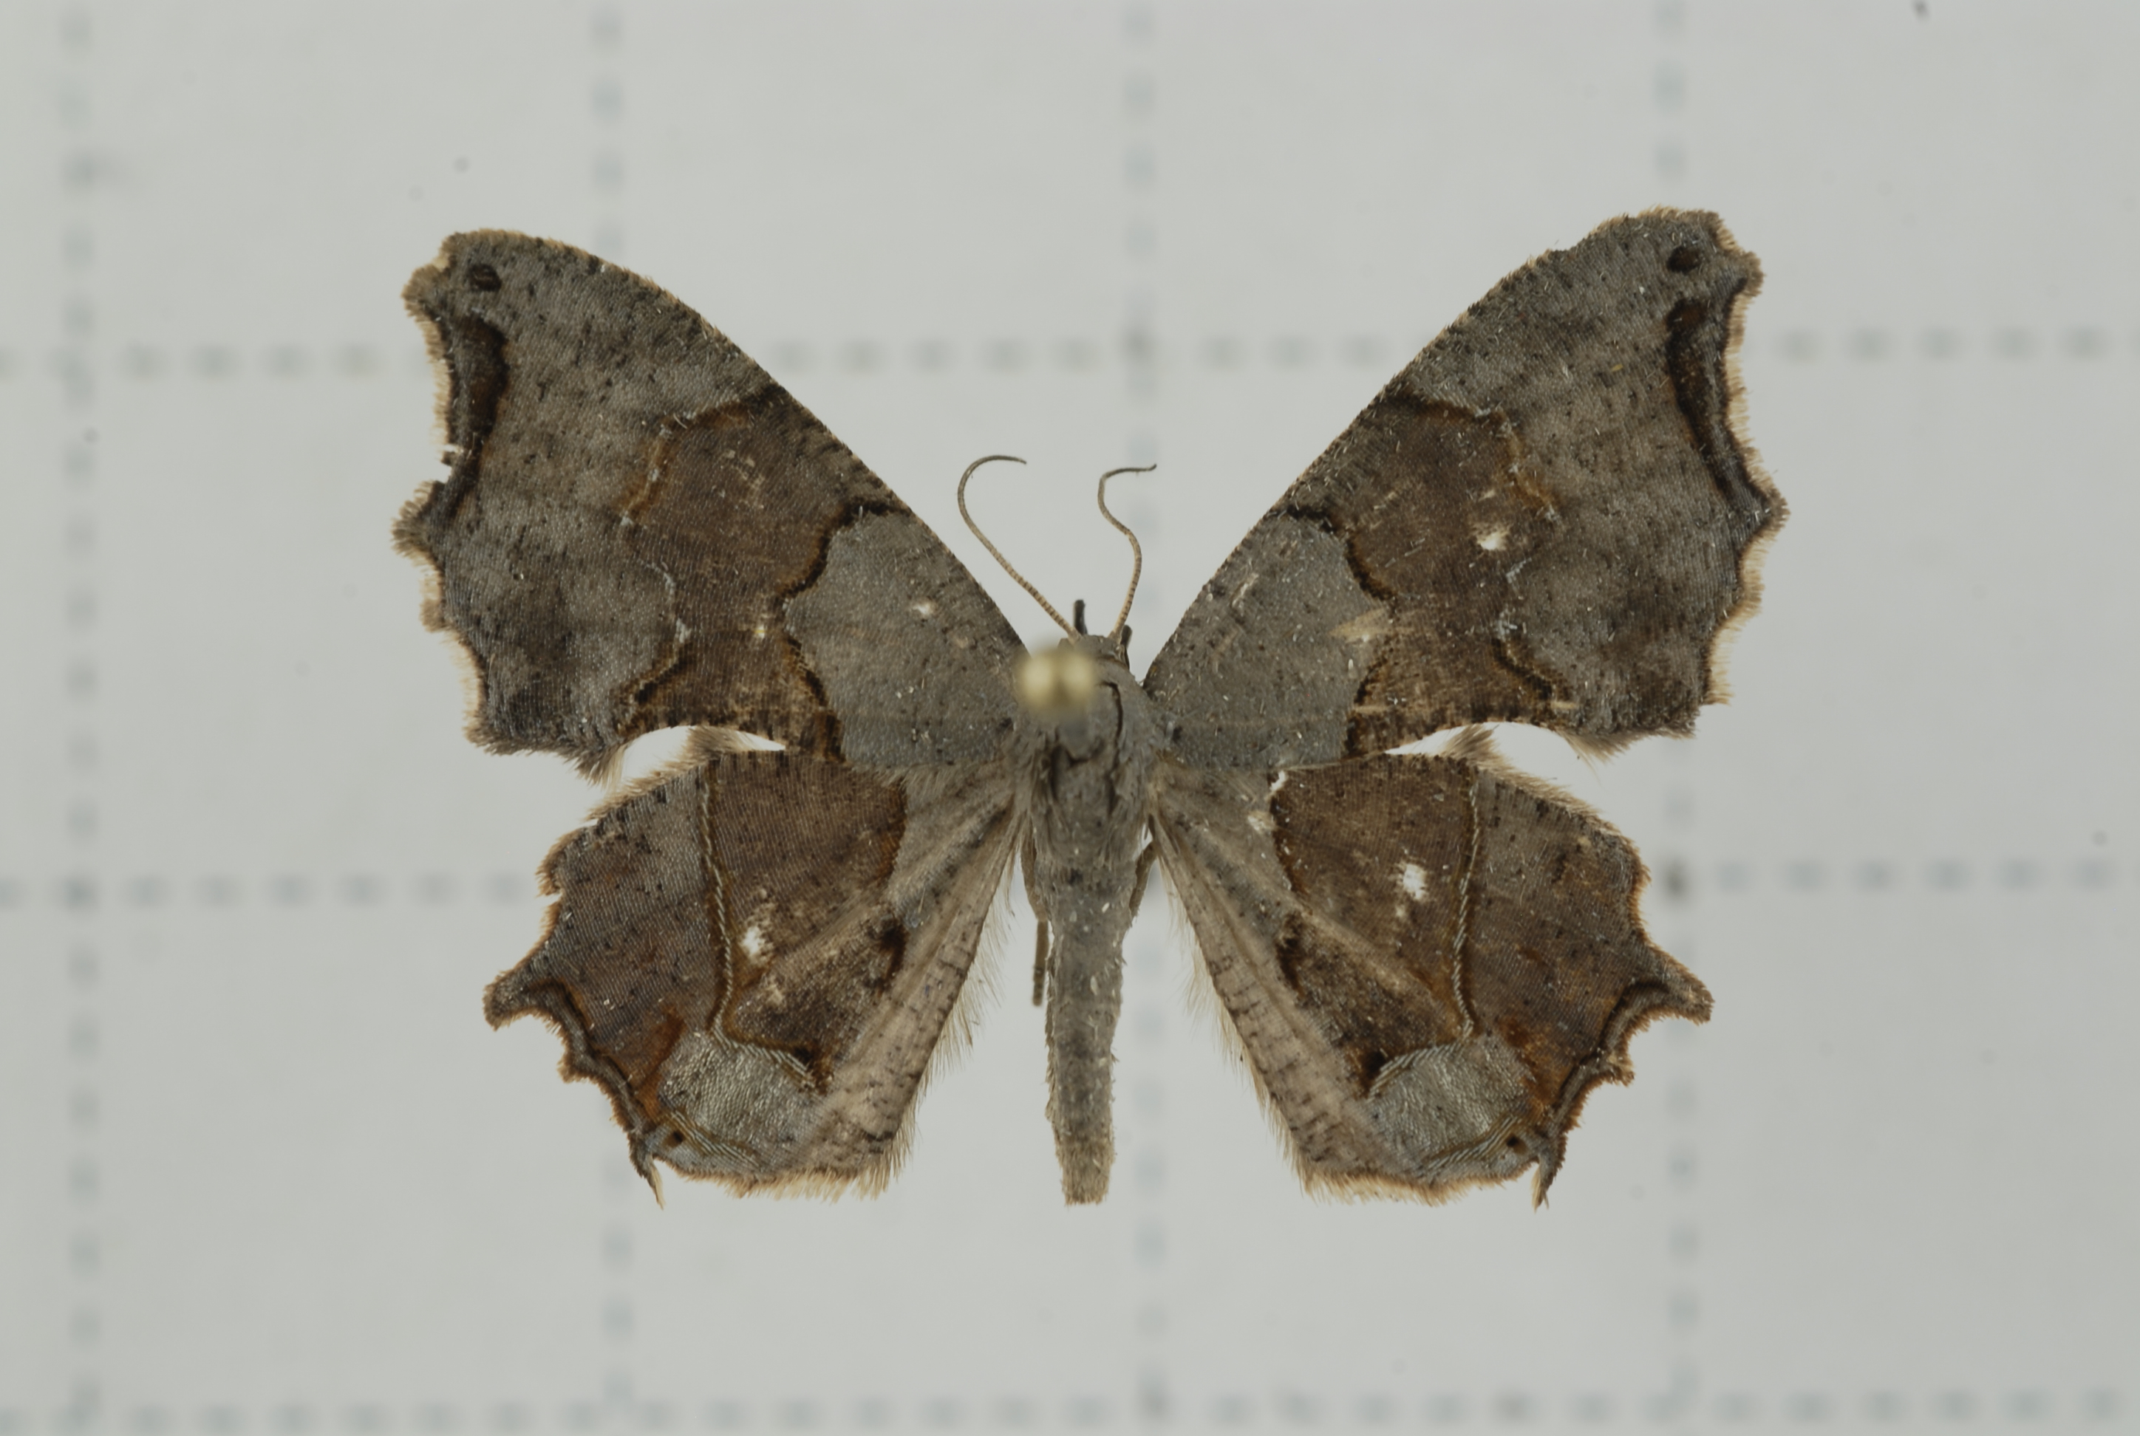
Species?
Pterotosoma castanea castanea
